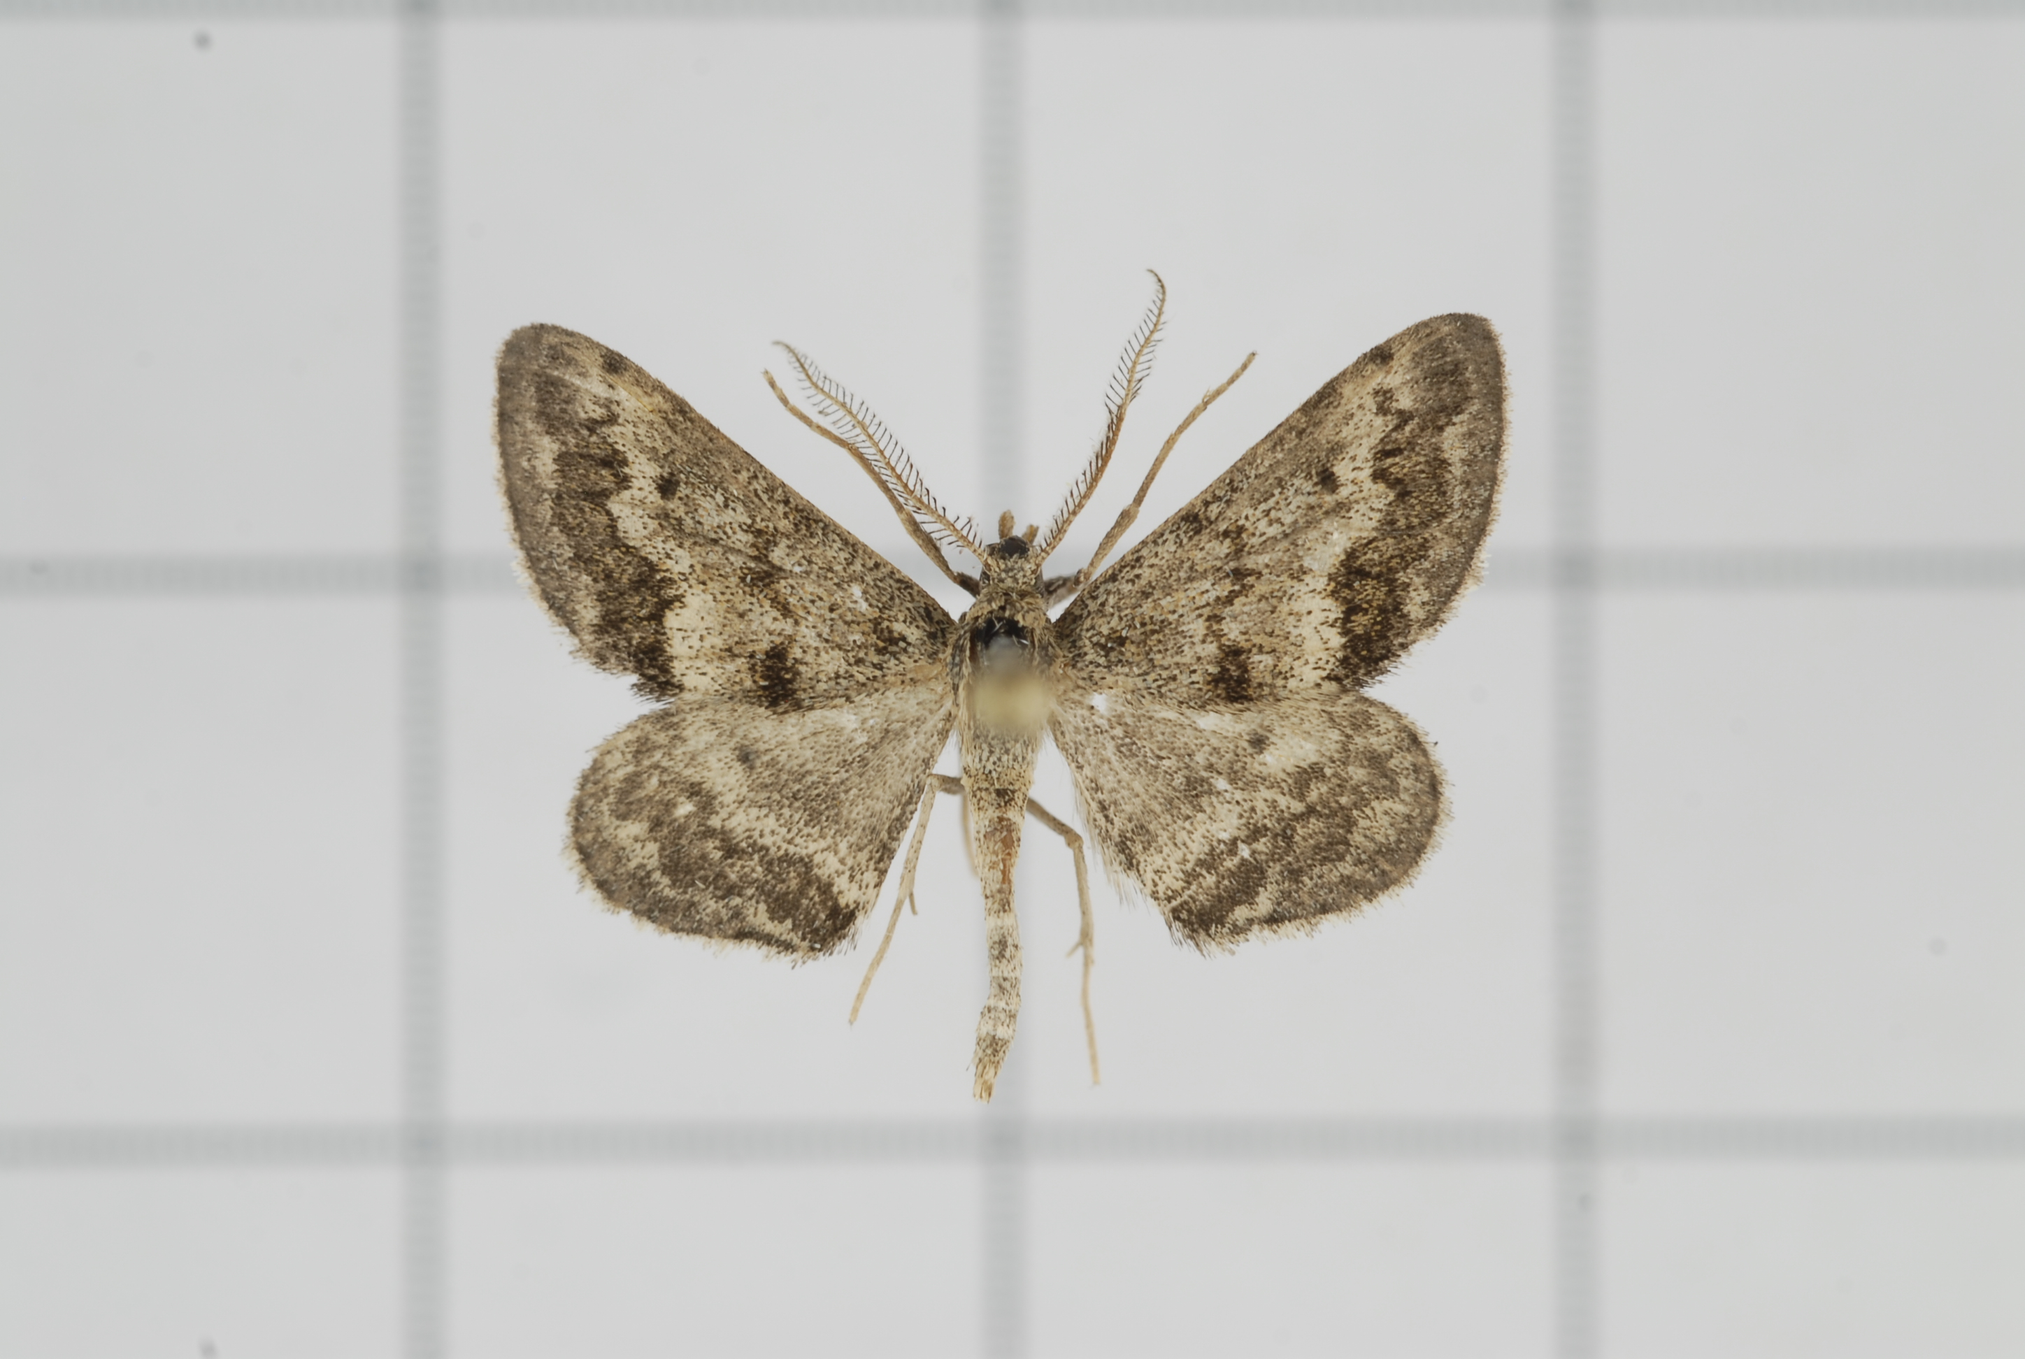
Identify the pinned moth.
Antilycauges pinguis
